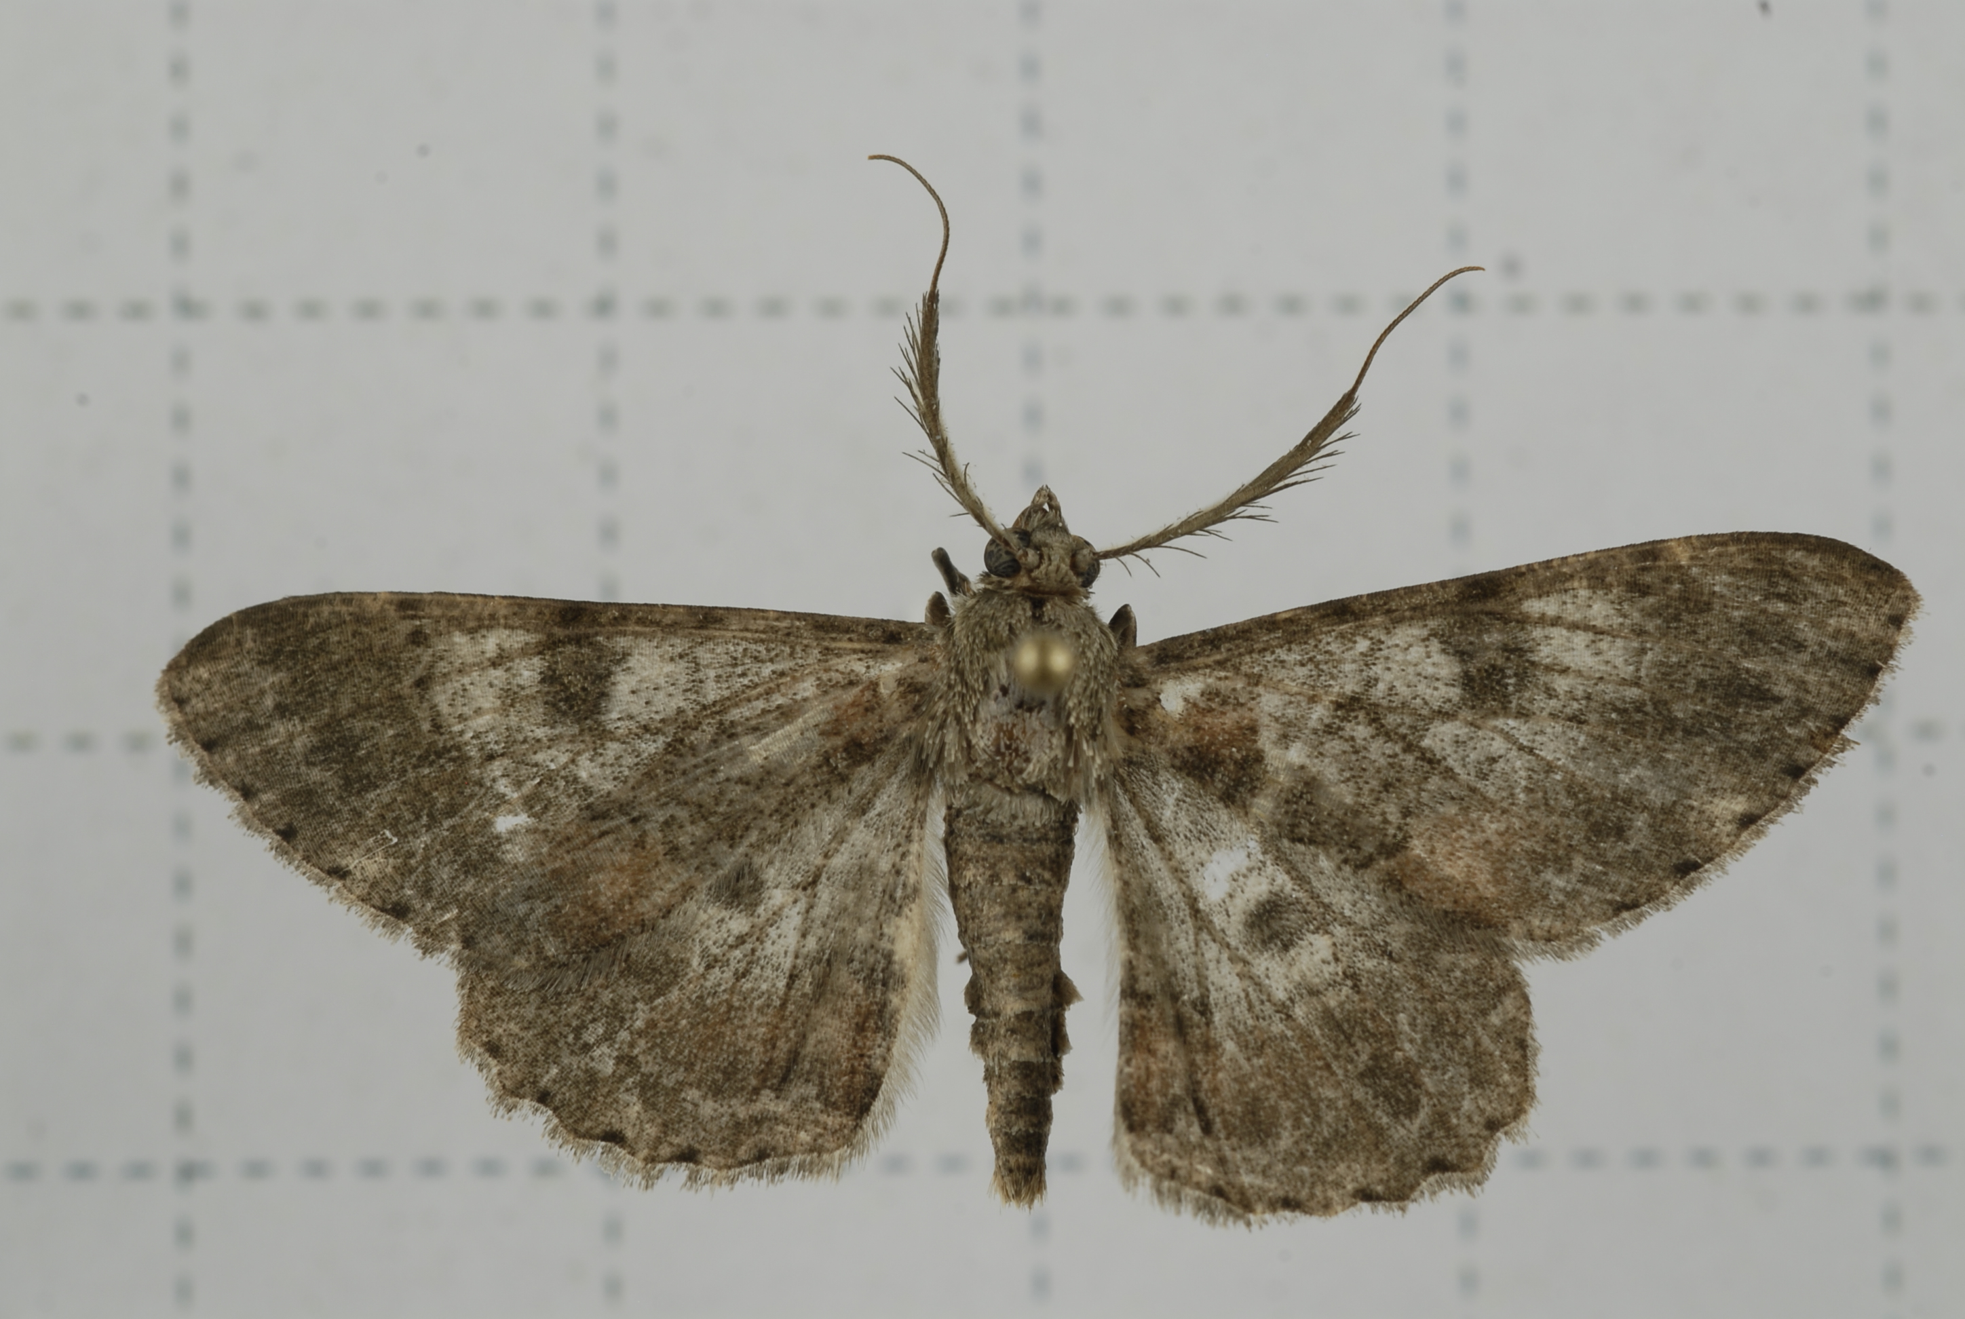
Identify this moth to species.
Cleora repulsaria repulsaria
